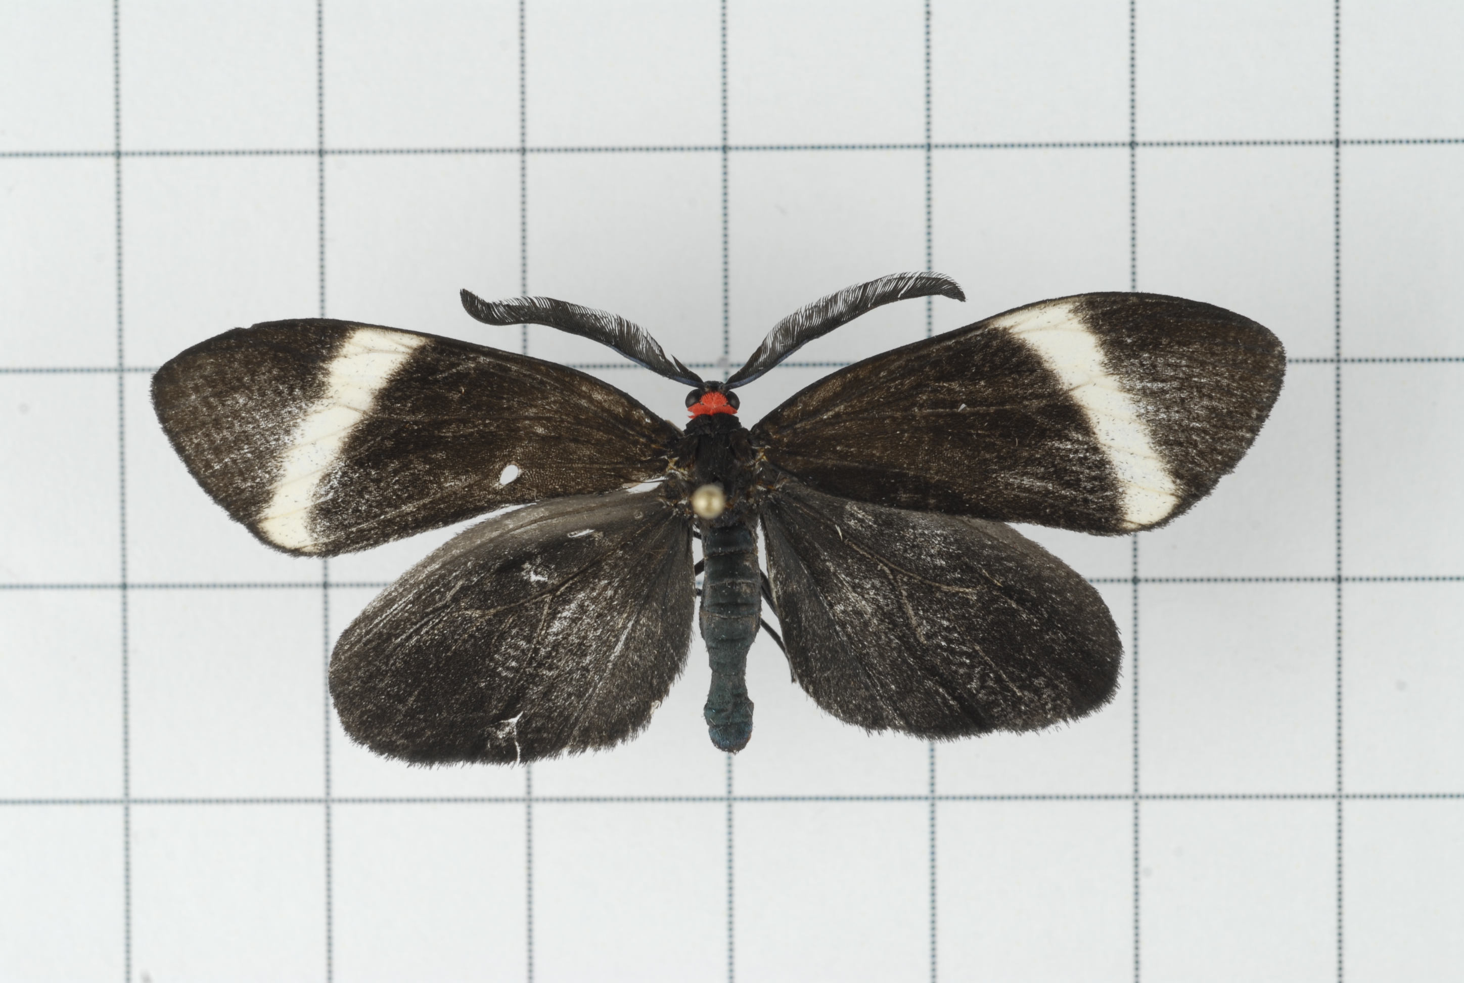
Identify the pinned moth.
Pidorus atratus
